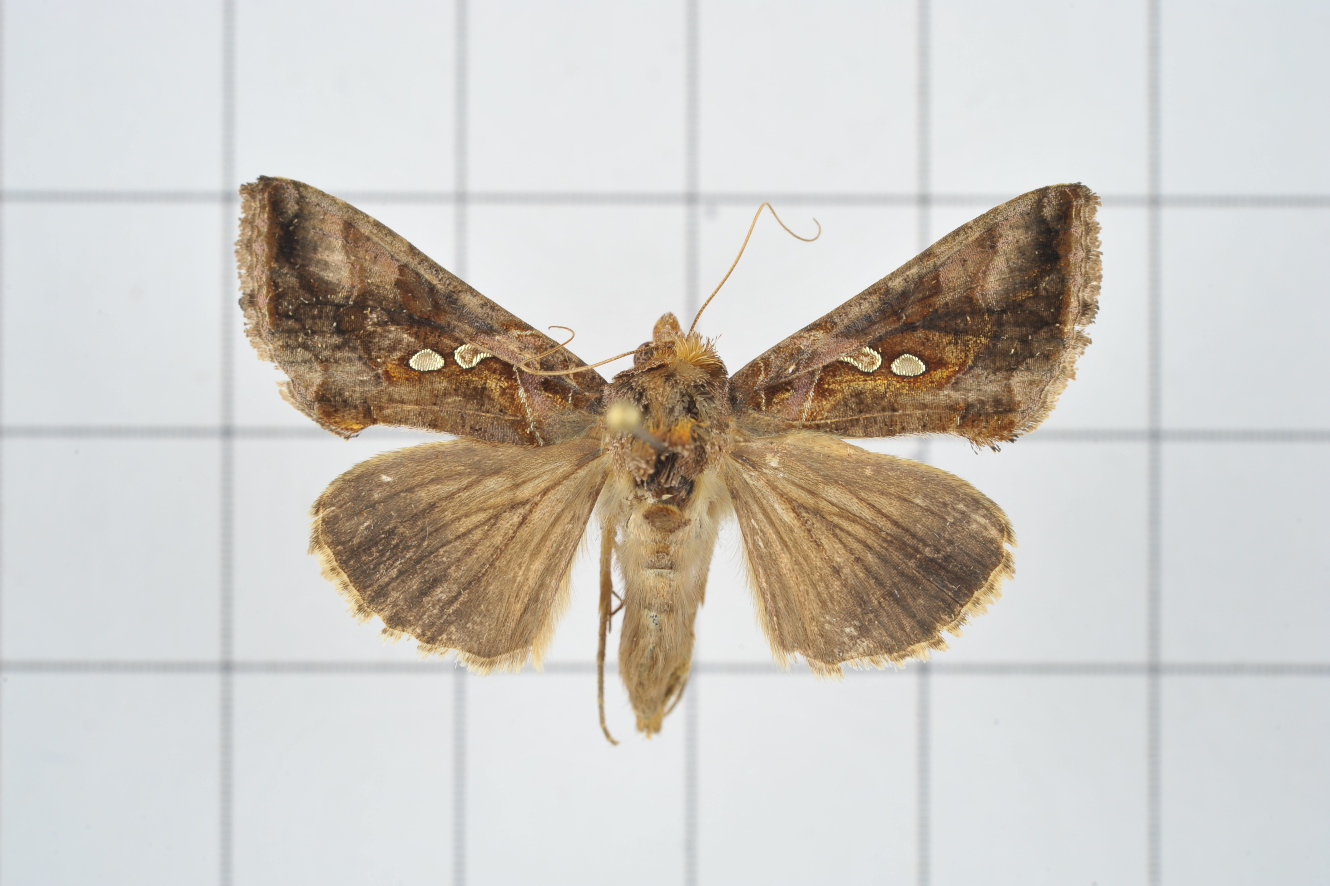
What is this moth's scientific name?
Chrysodeixis eriosoma
